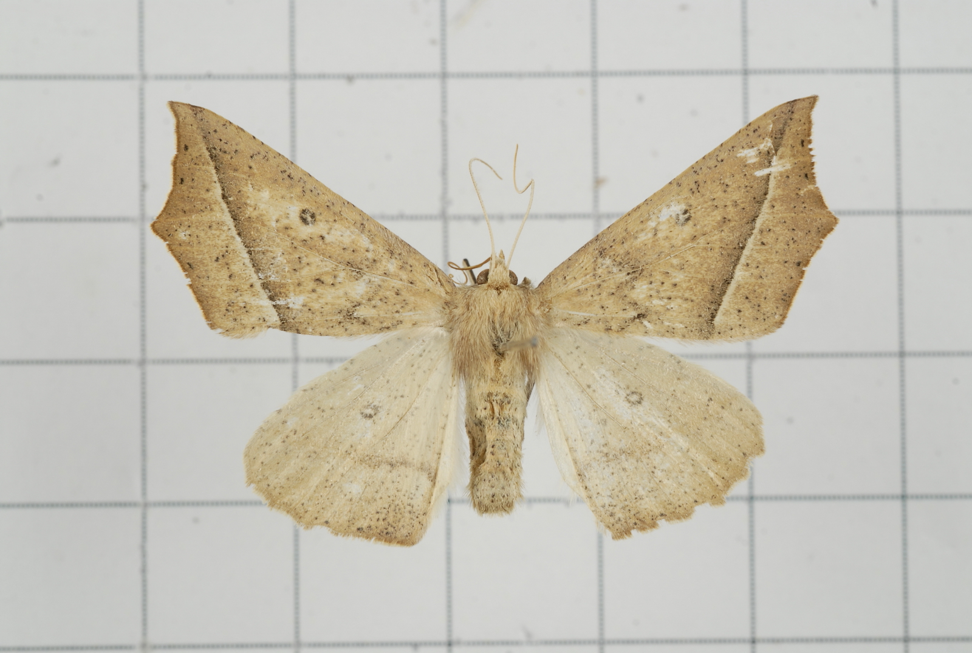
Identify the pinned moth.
Odontopera albiguttulata
